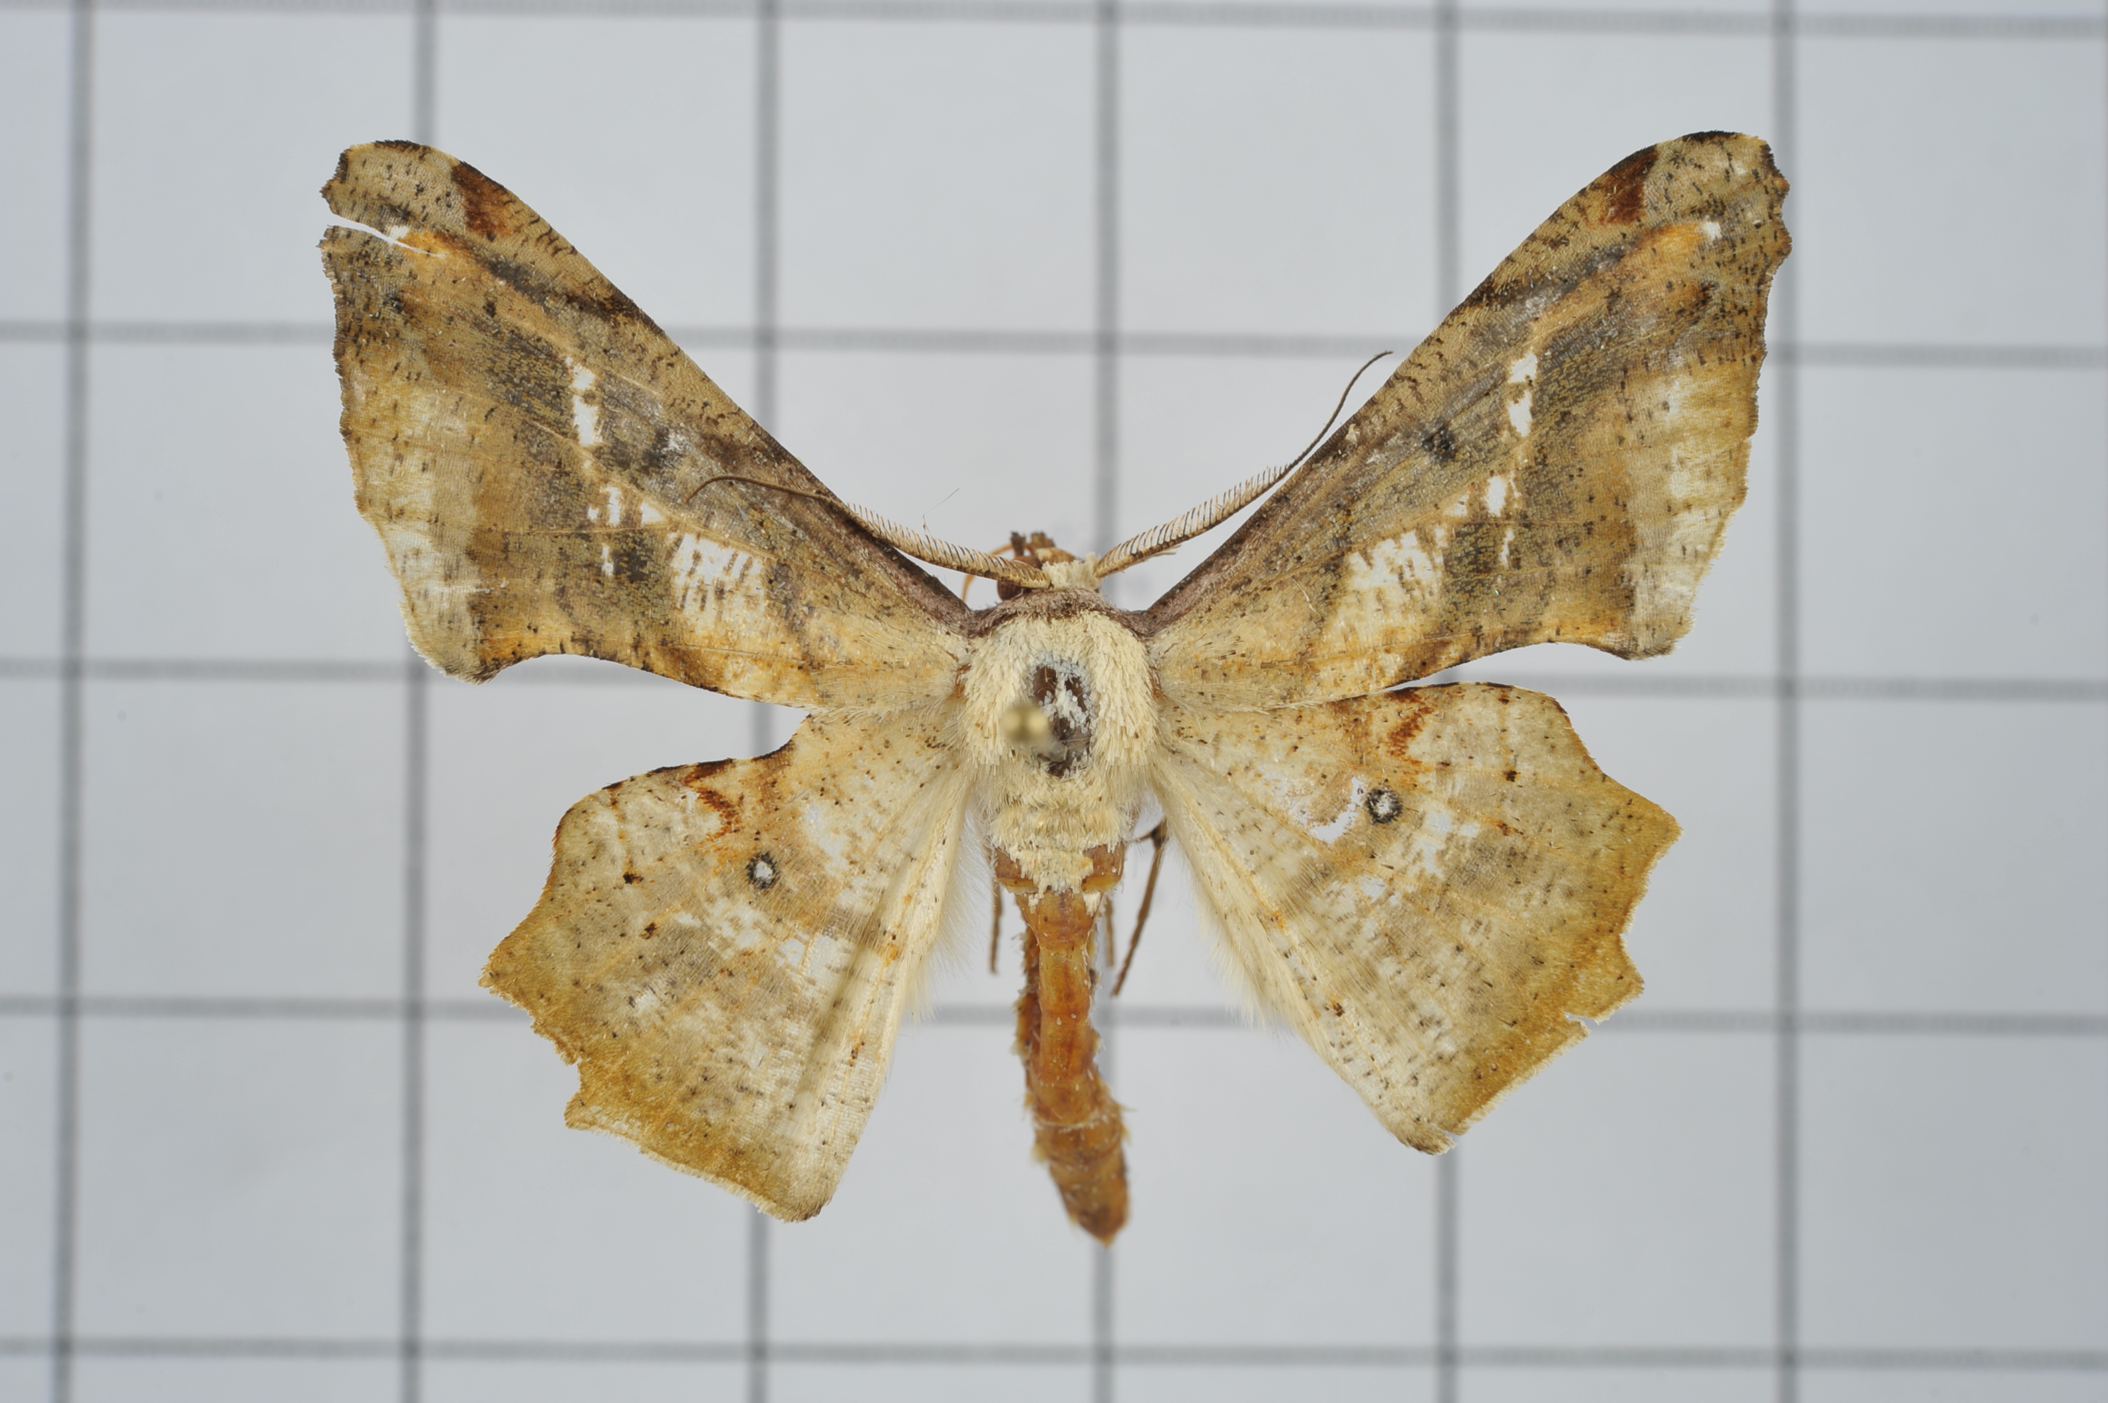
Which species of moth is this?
Gonodontis pallida
